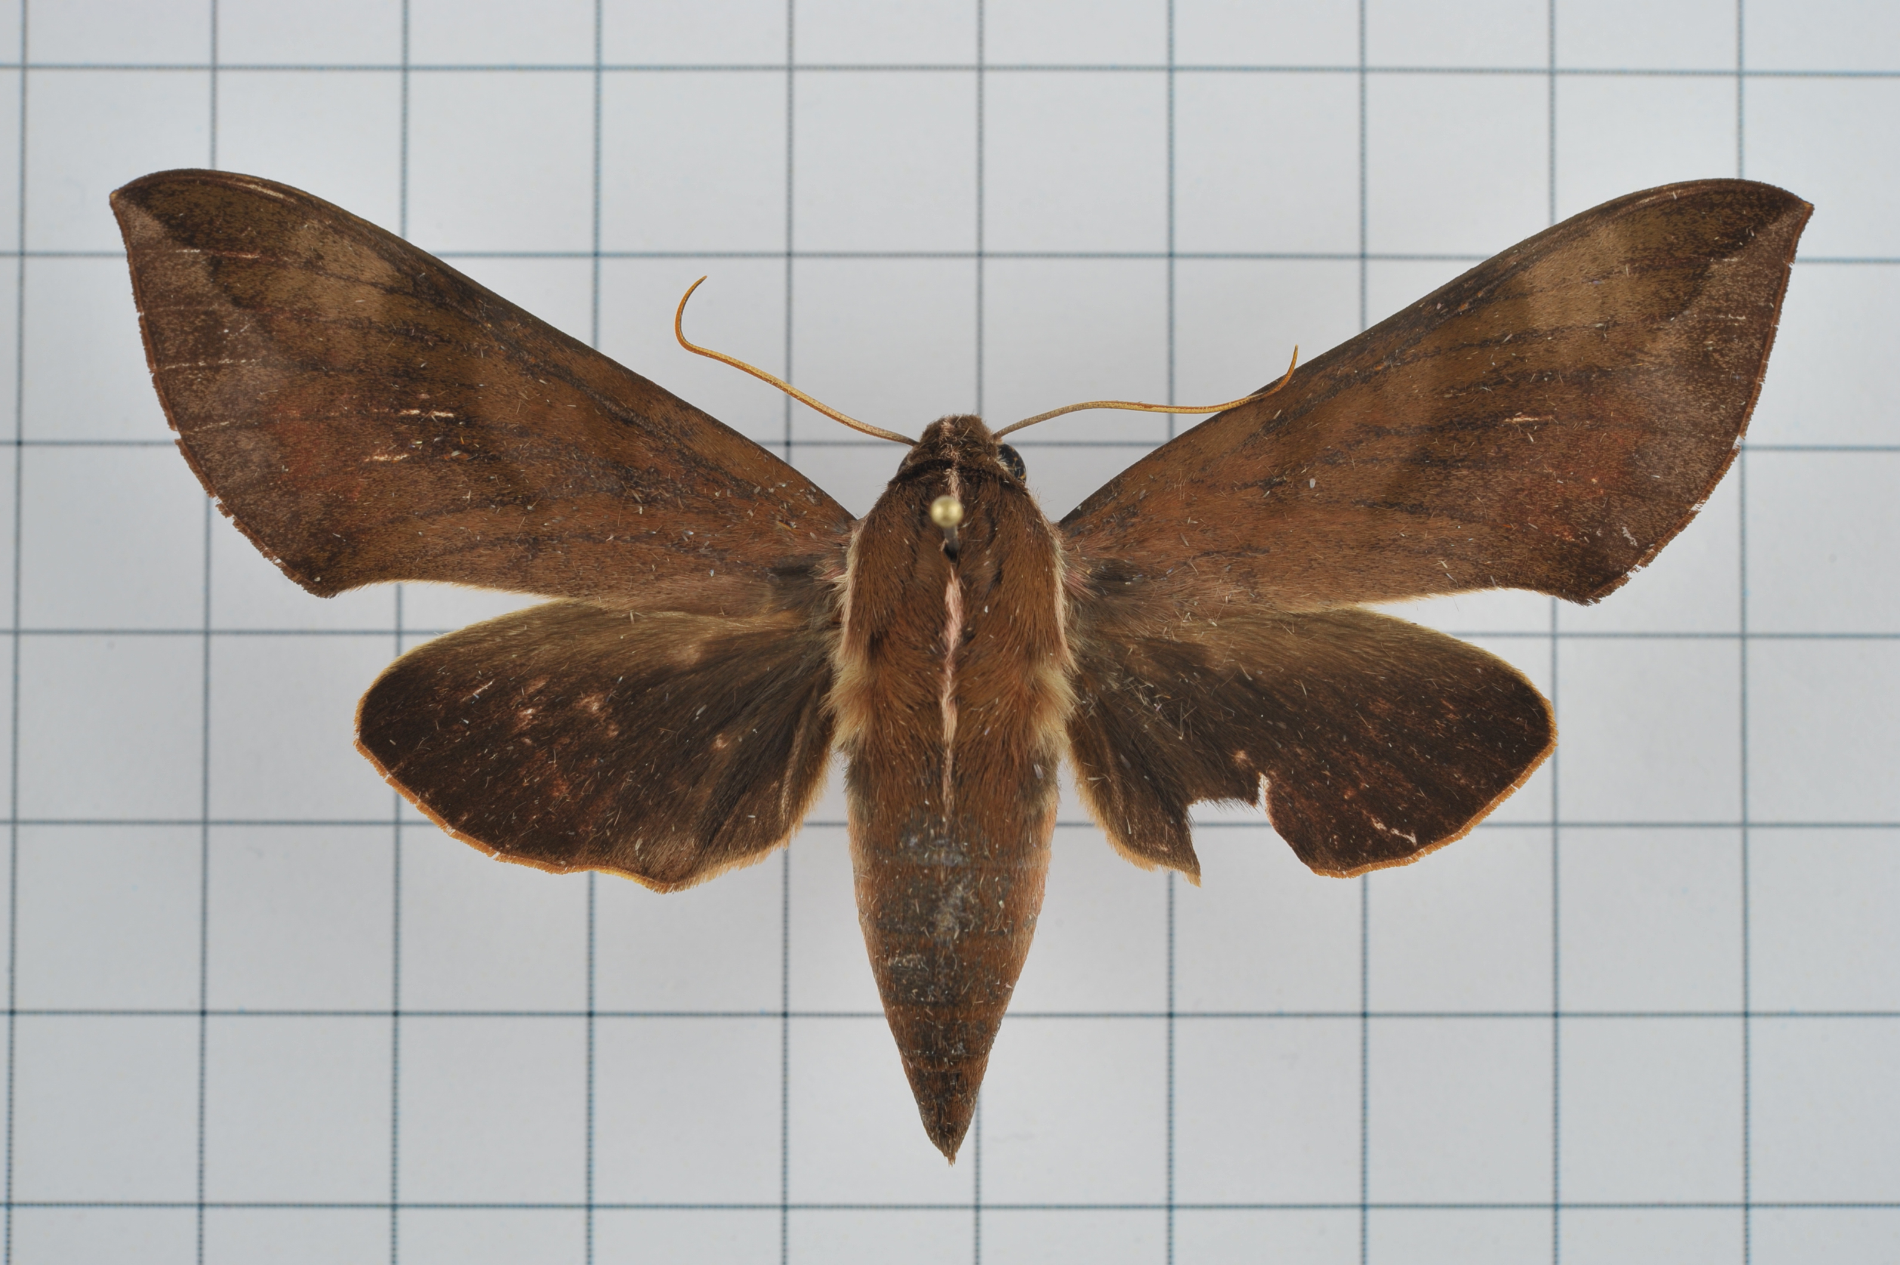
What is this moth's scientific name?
Ampelophaga rubiginosa myosotis
